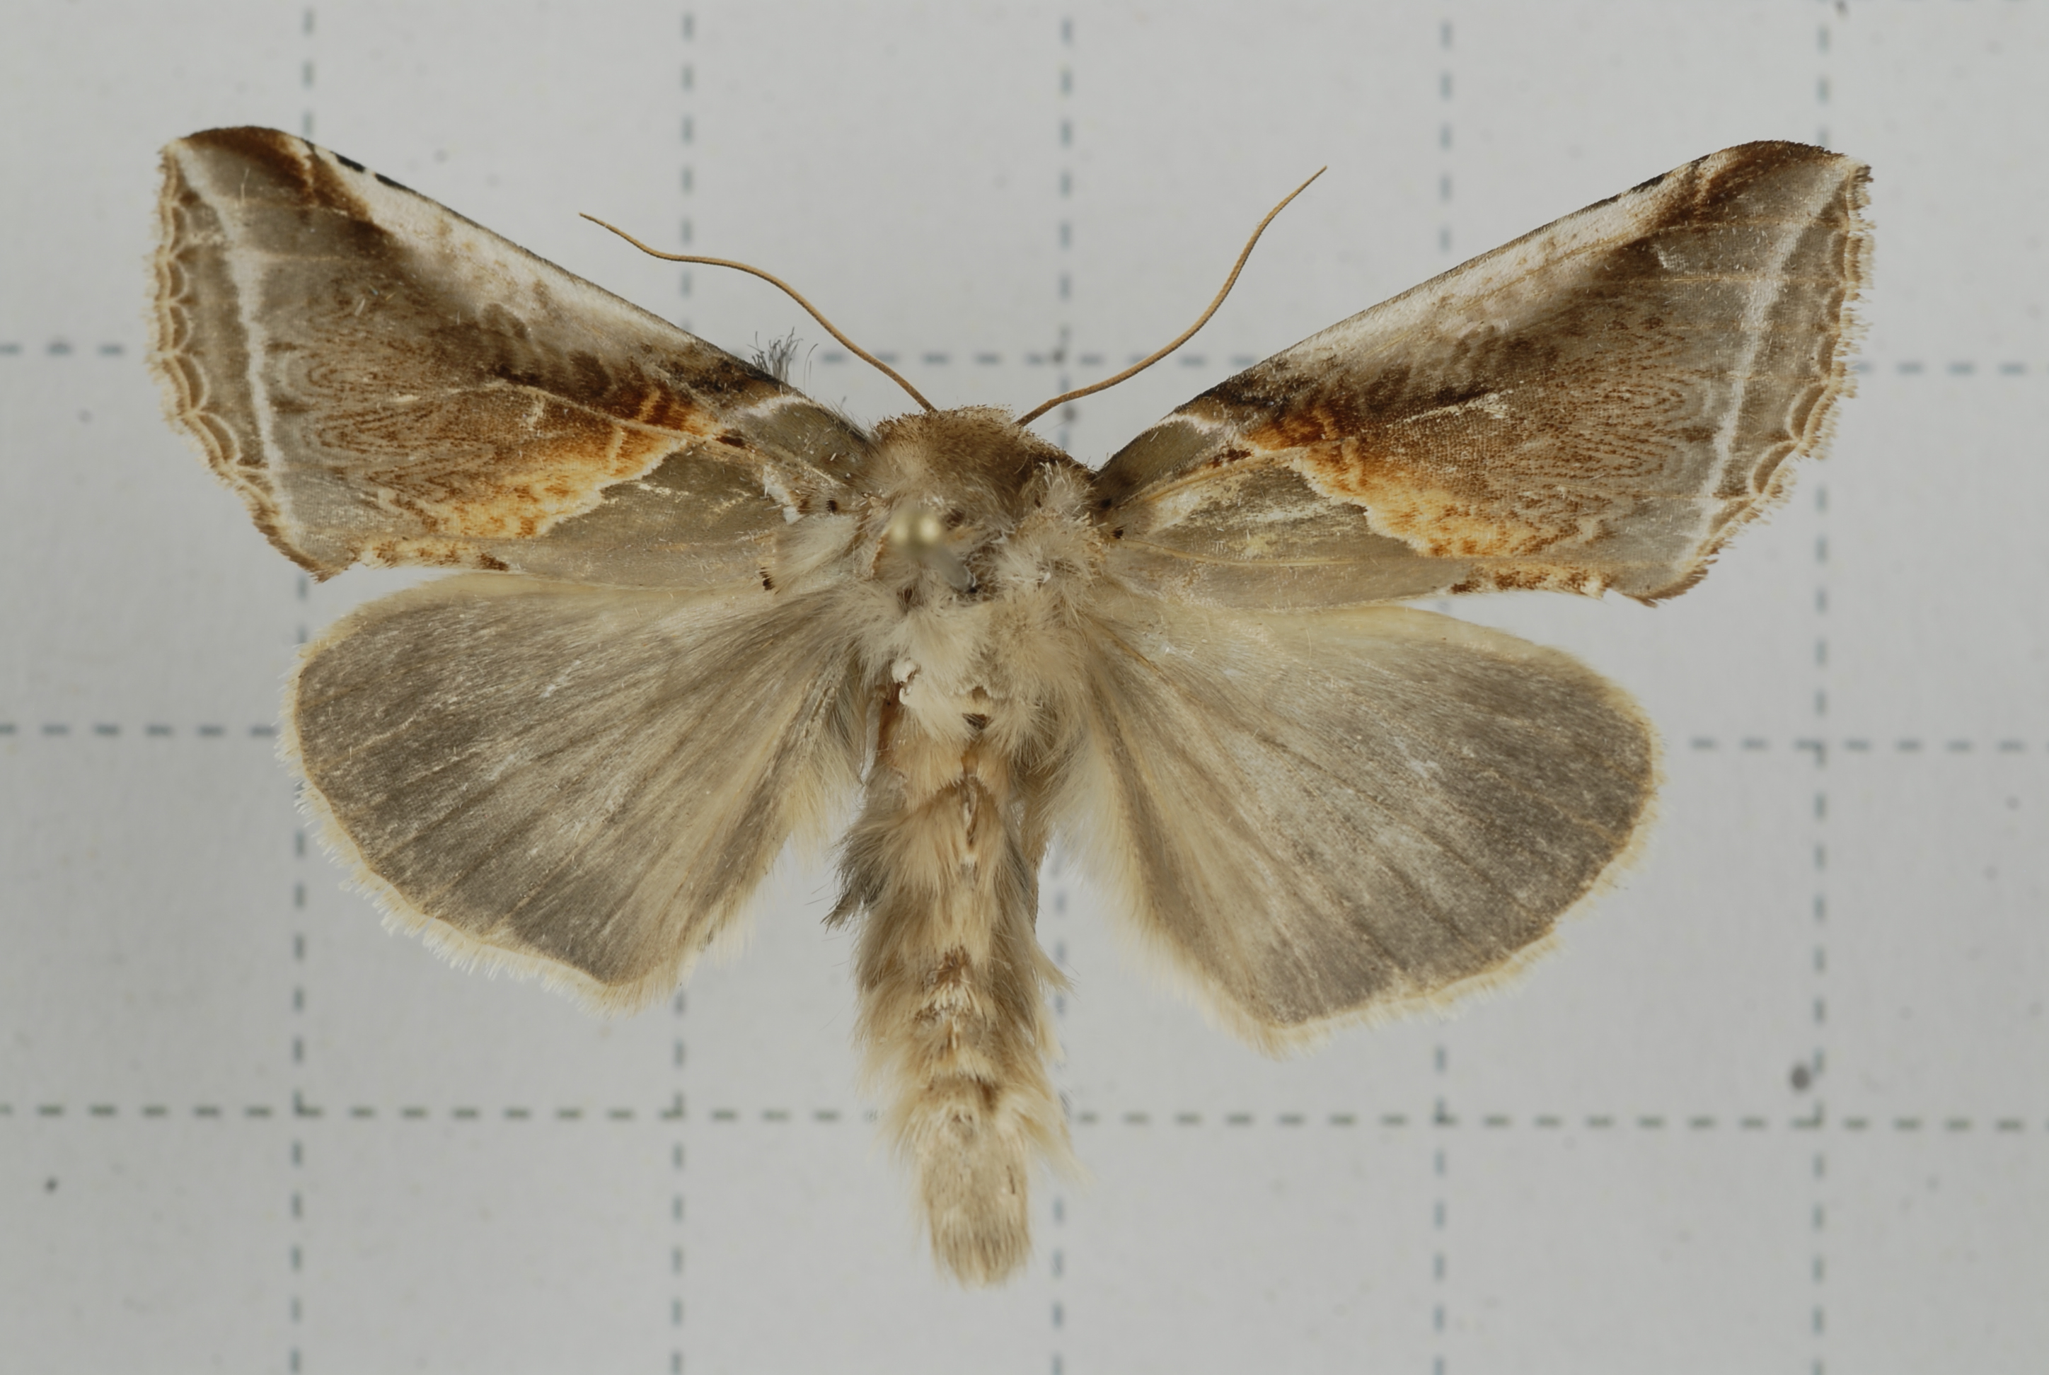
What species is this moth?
Habrosyne indica formosana
